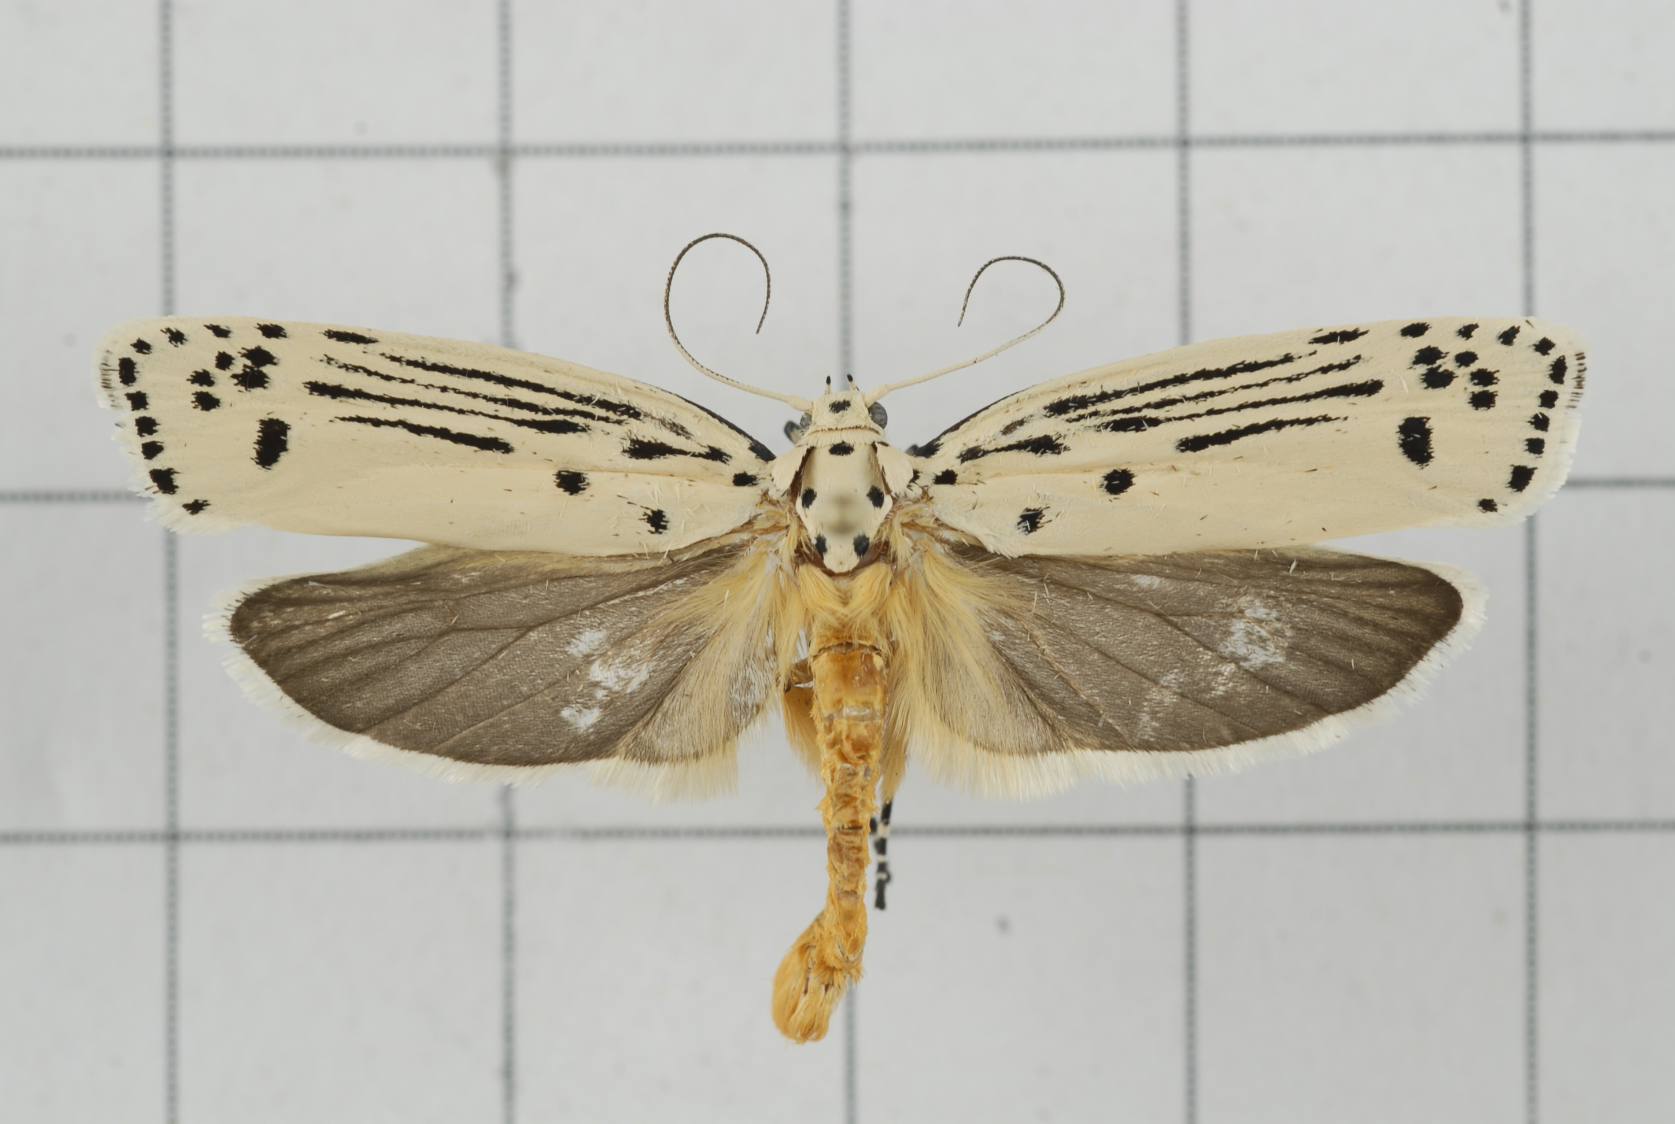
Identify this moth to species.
Ethmia lineatonotella
